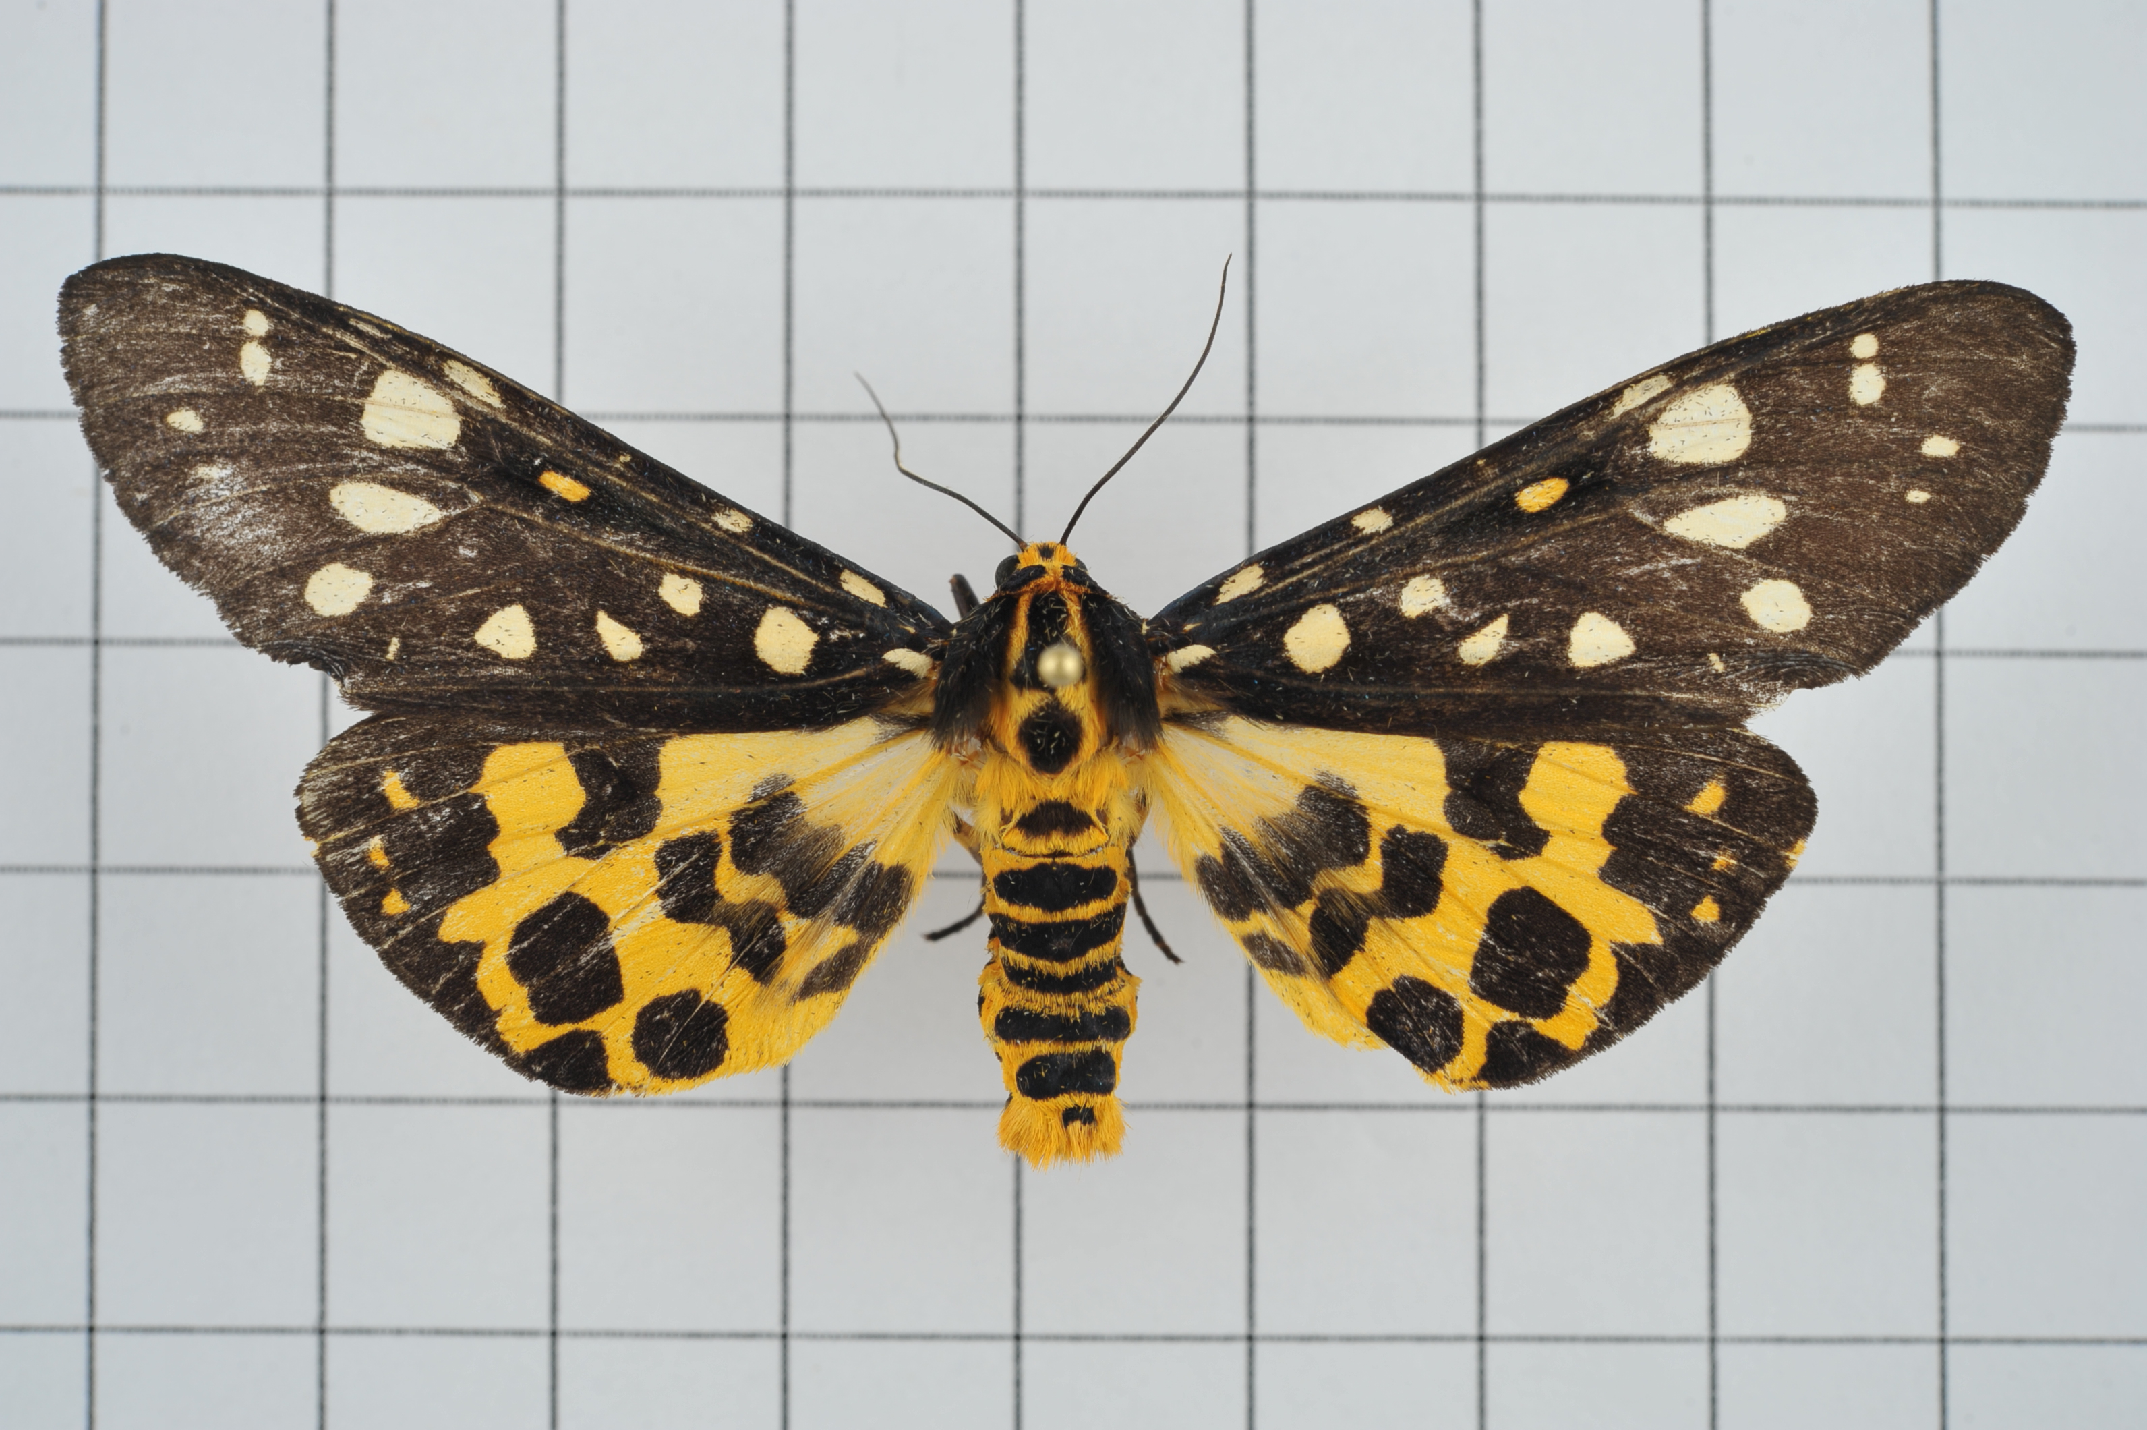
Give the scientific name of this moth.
Aglaomorpha histrio formosana
